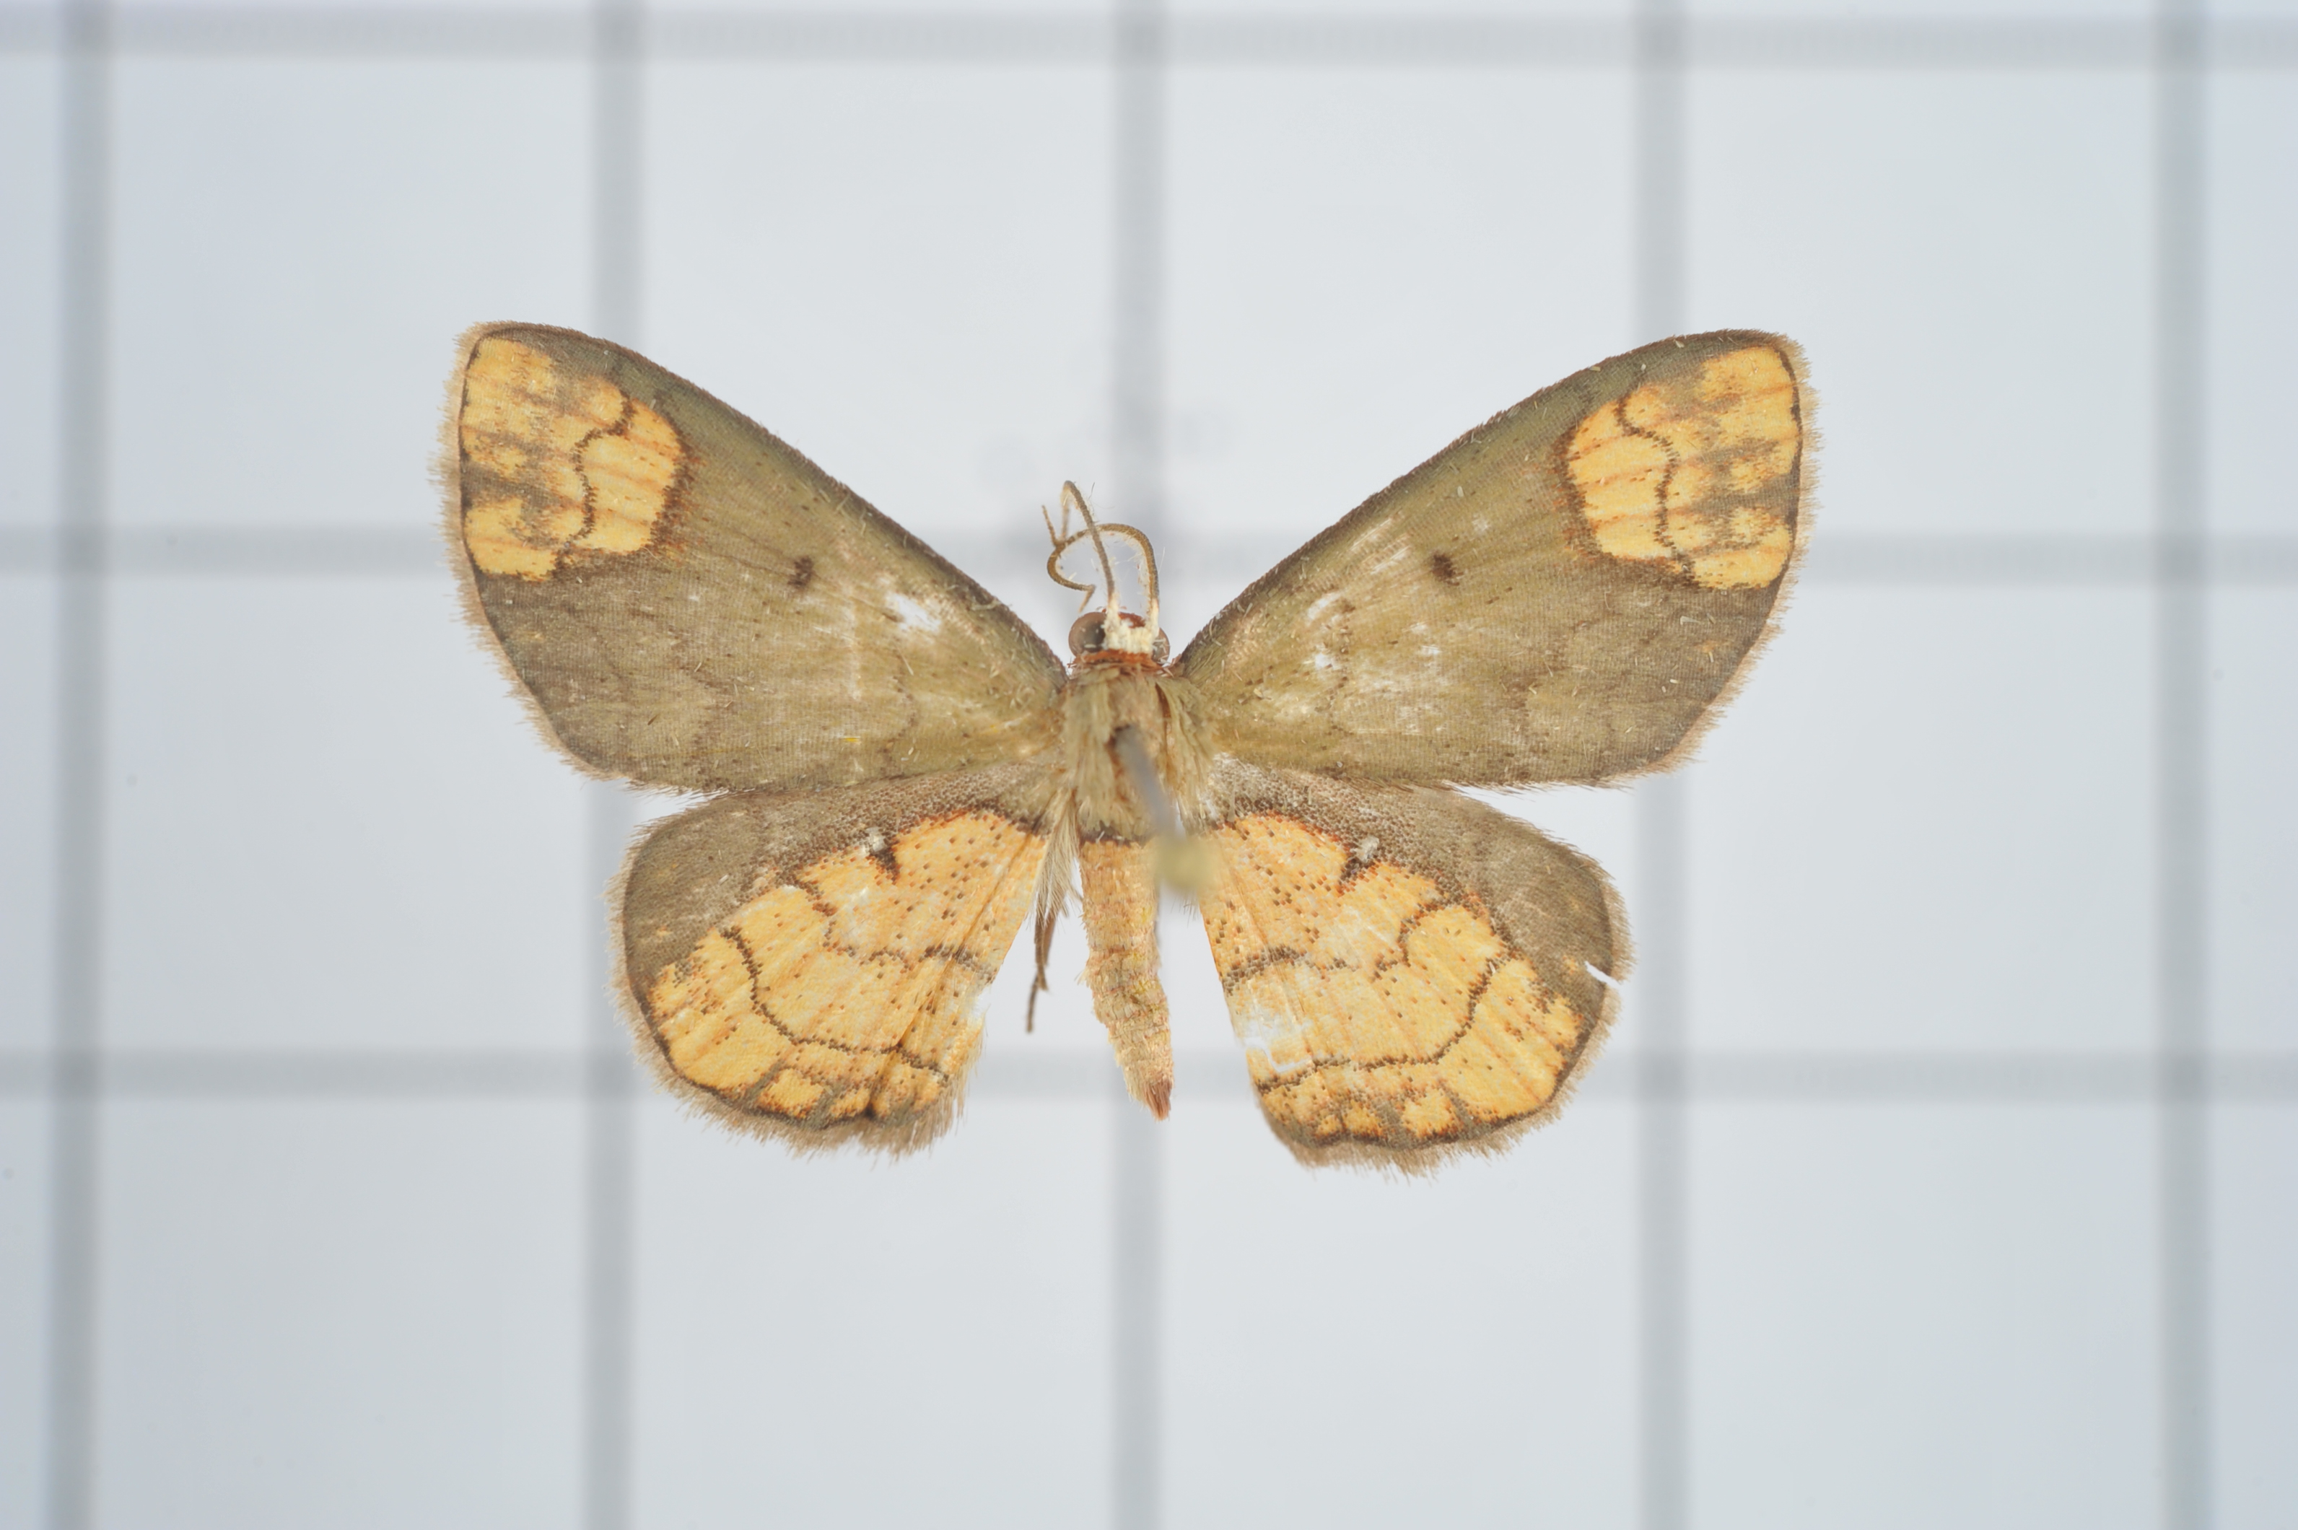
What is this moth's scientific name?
Metallaxis semiustus
